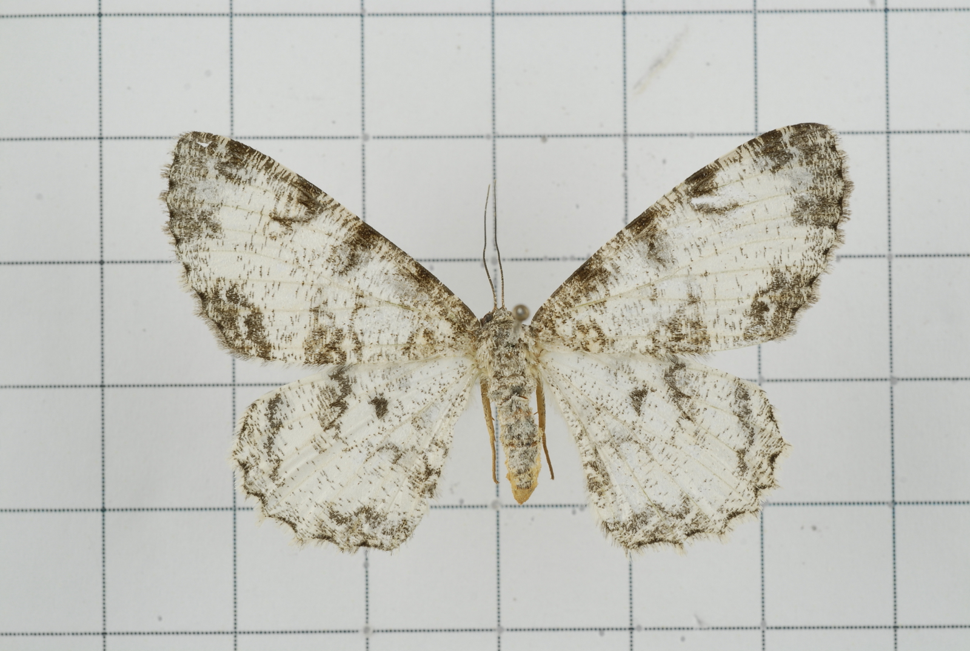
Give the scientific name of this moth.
Hypomecis percnioides
